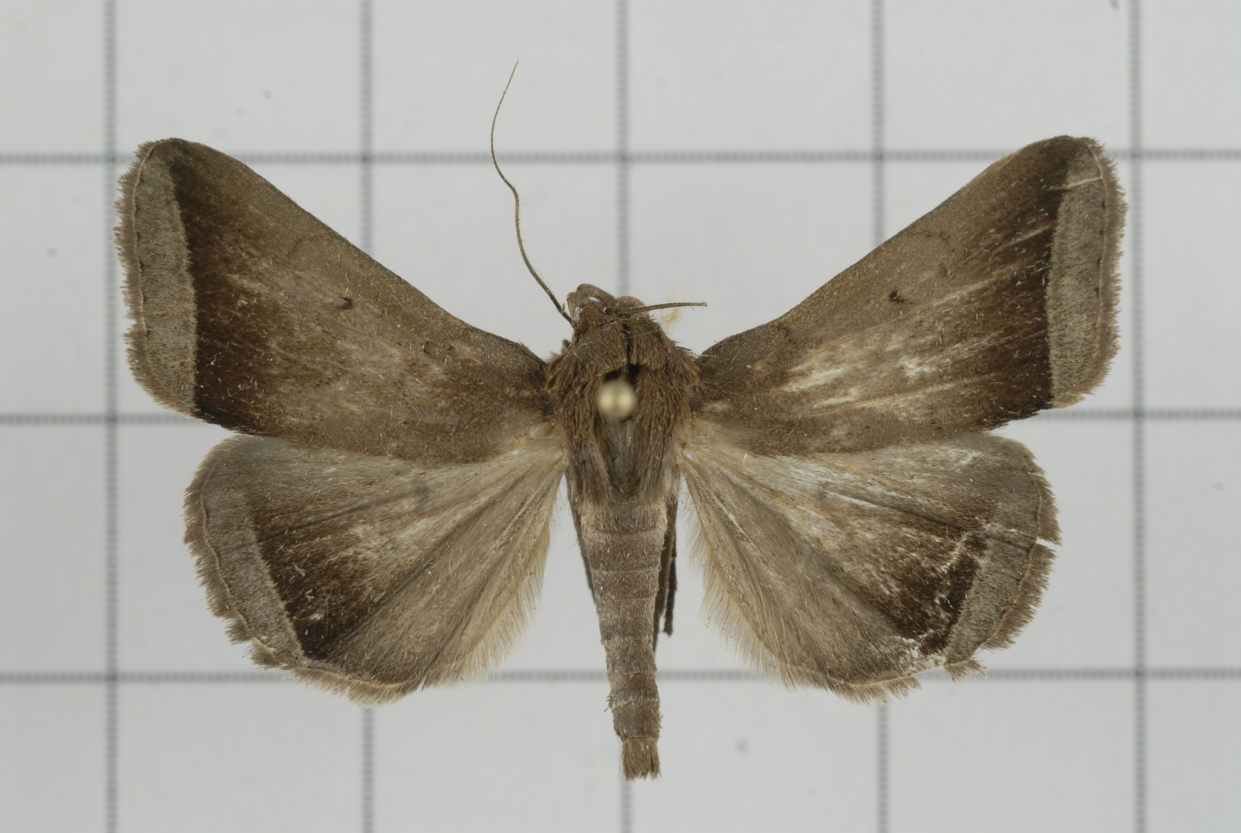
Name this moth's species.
Simplicia bimarginata
